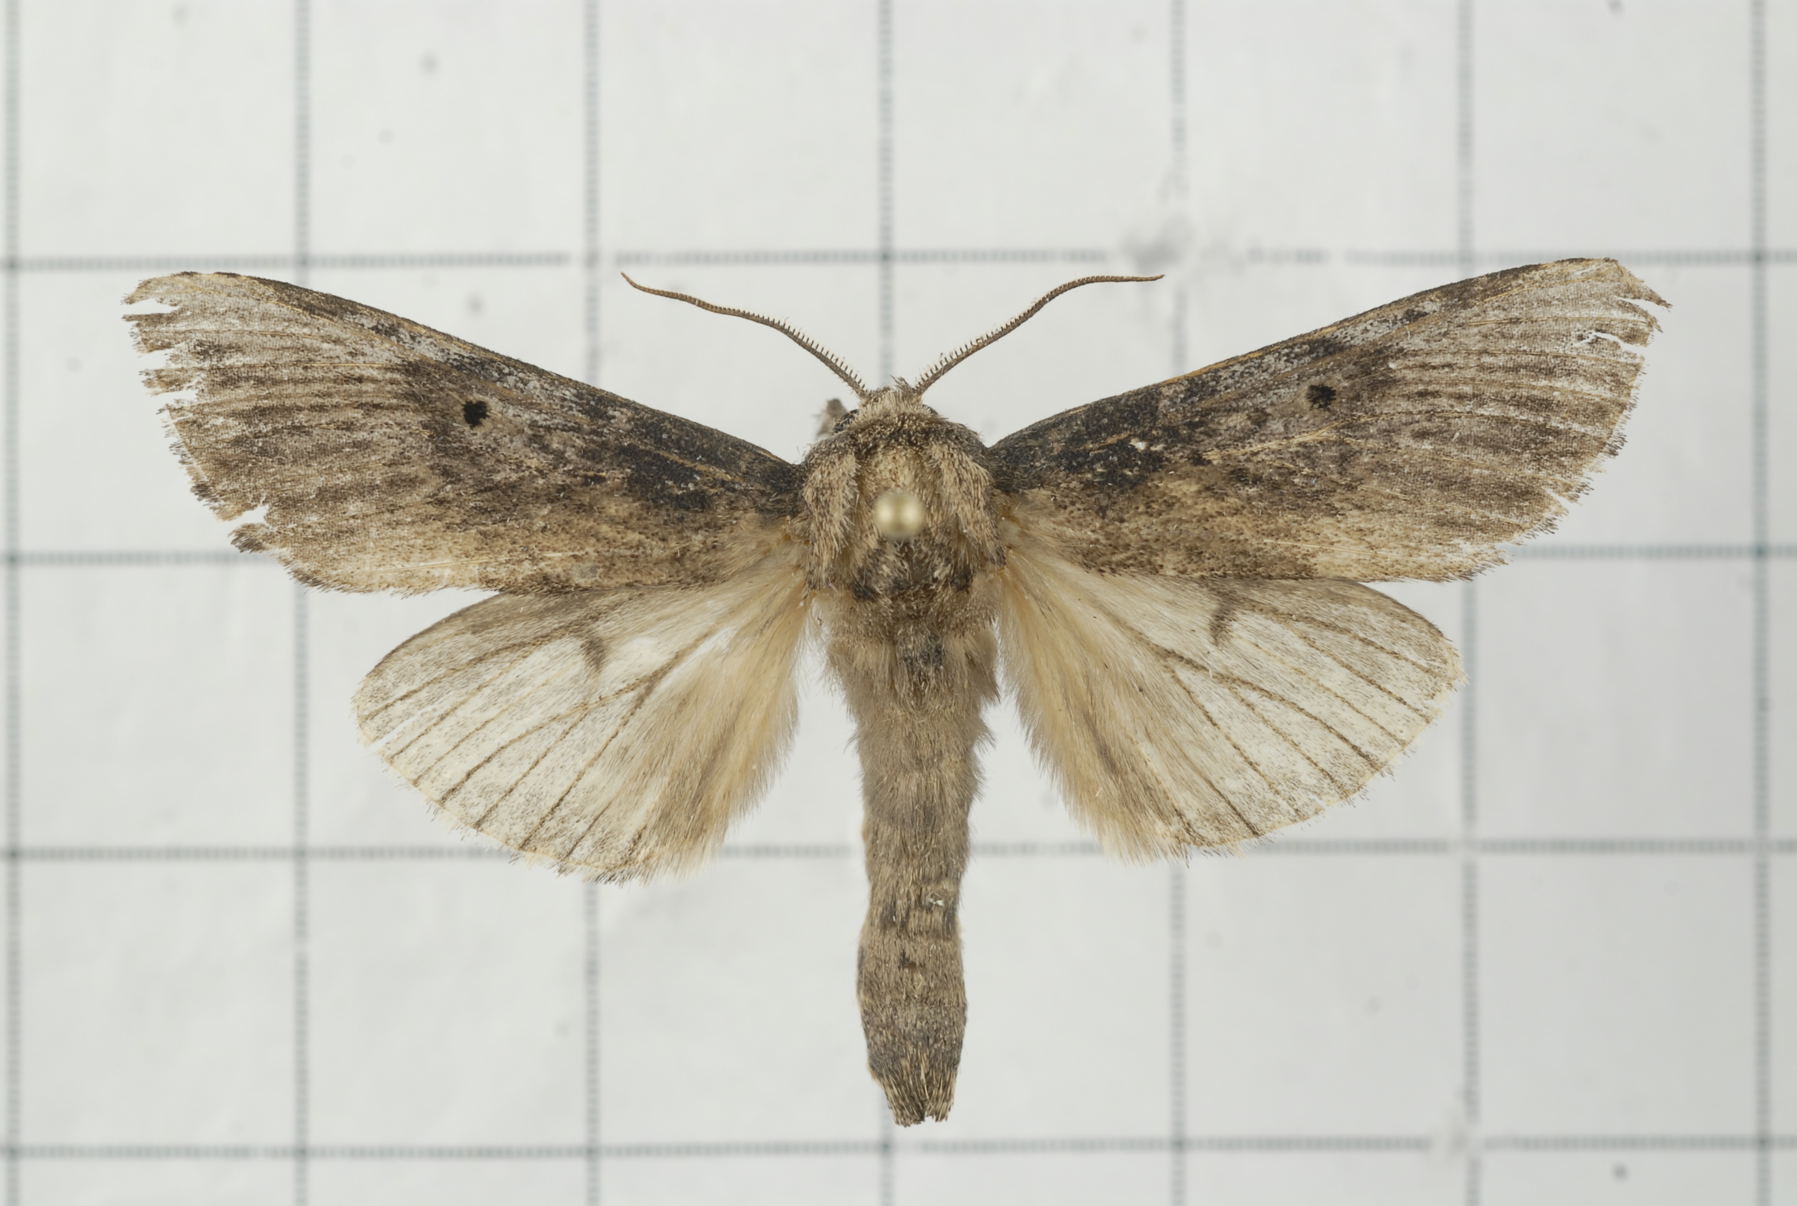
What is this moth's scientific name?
Norracoides basinotata
